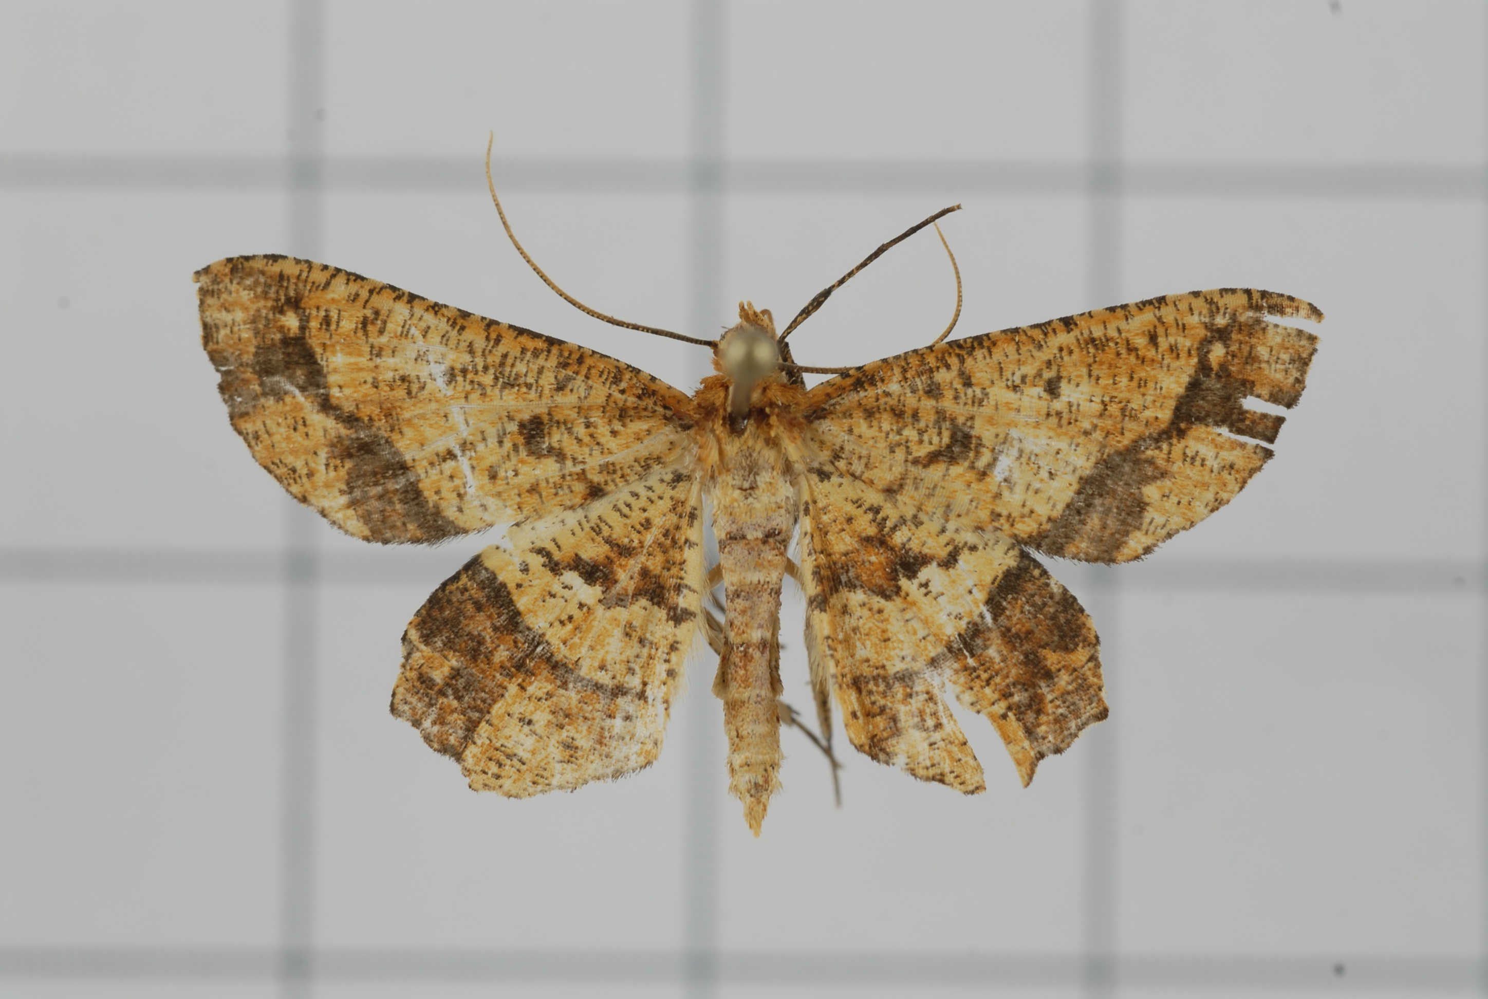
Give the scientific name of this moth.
Entomopteryx combusta combusta
